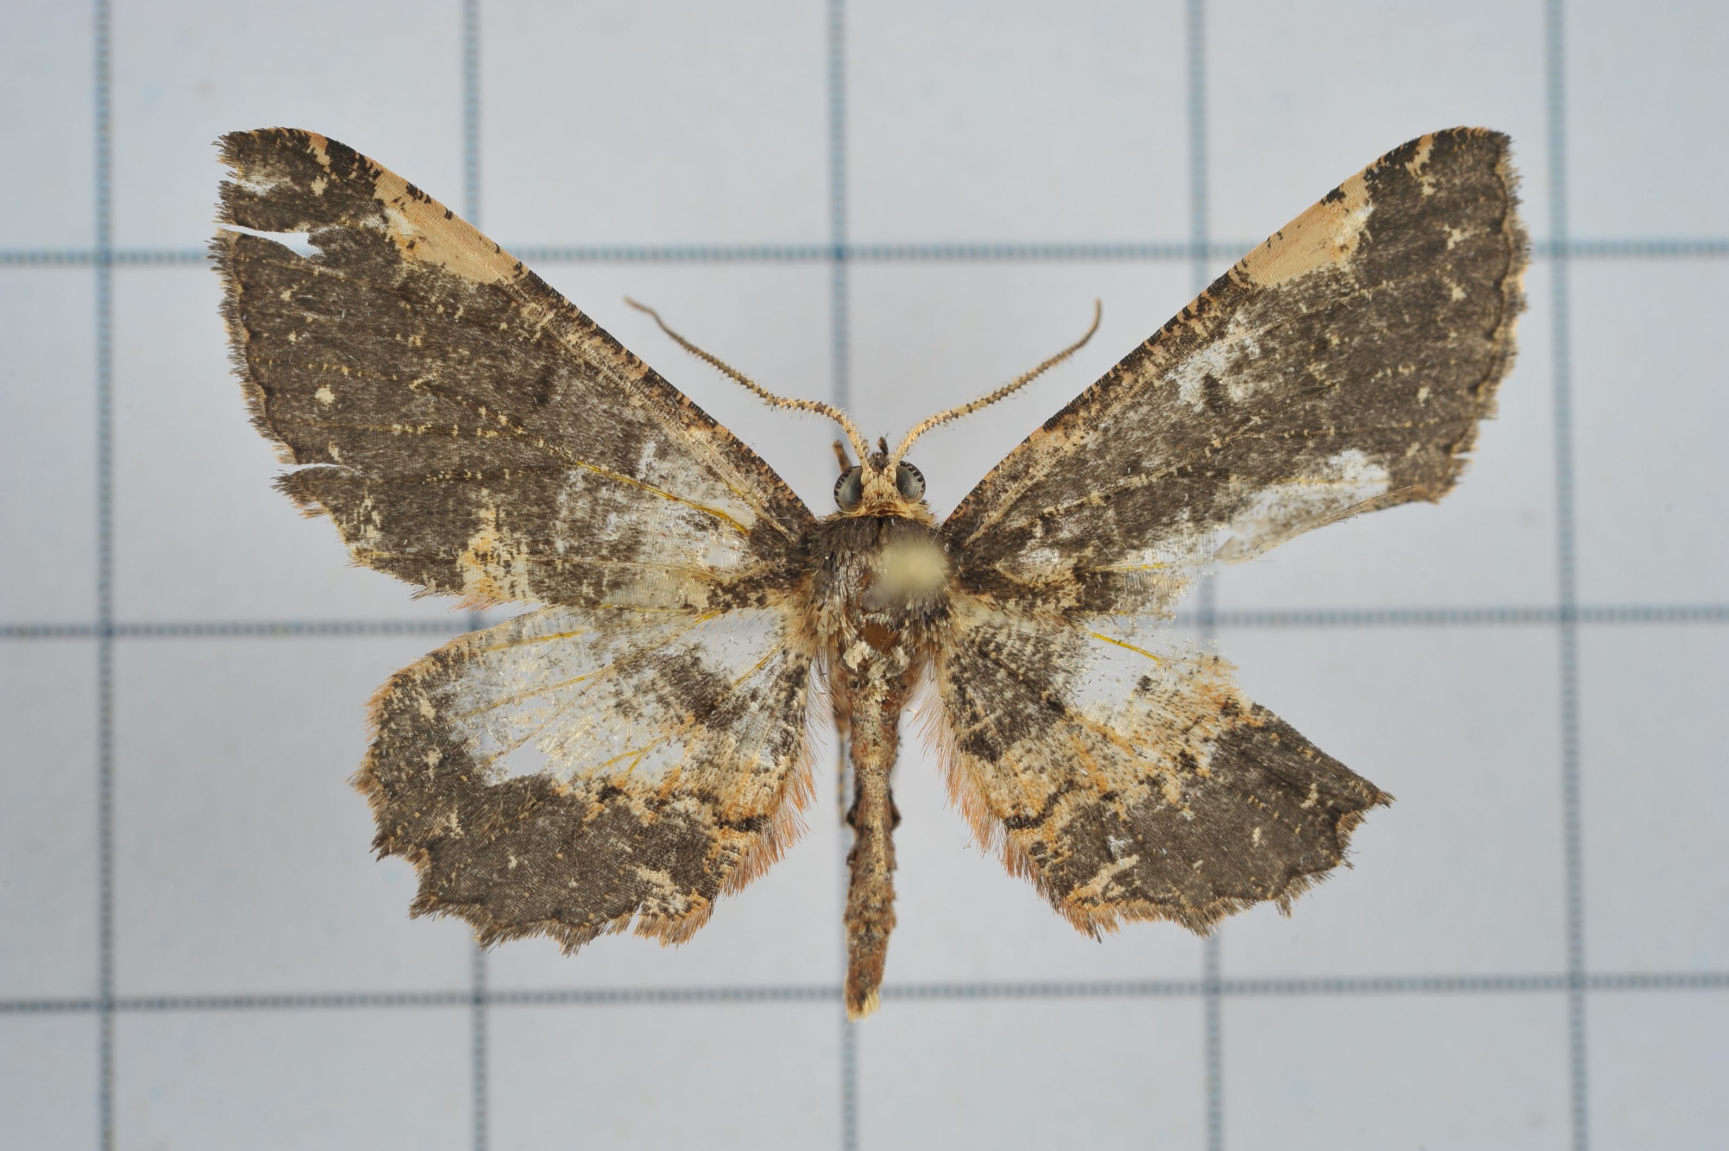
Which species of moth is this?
Abaciscus costimacula
